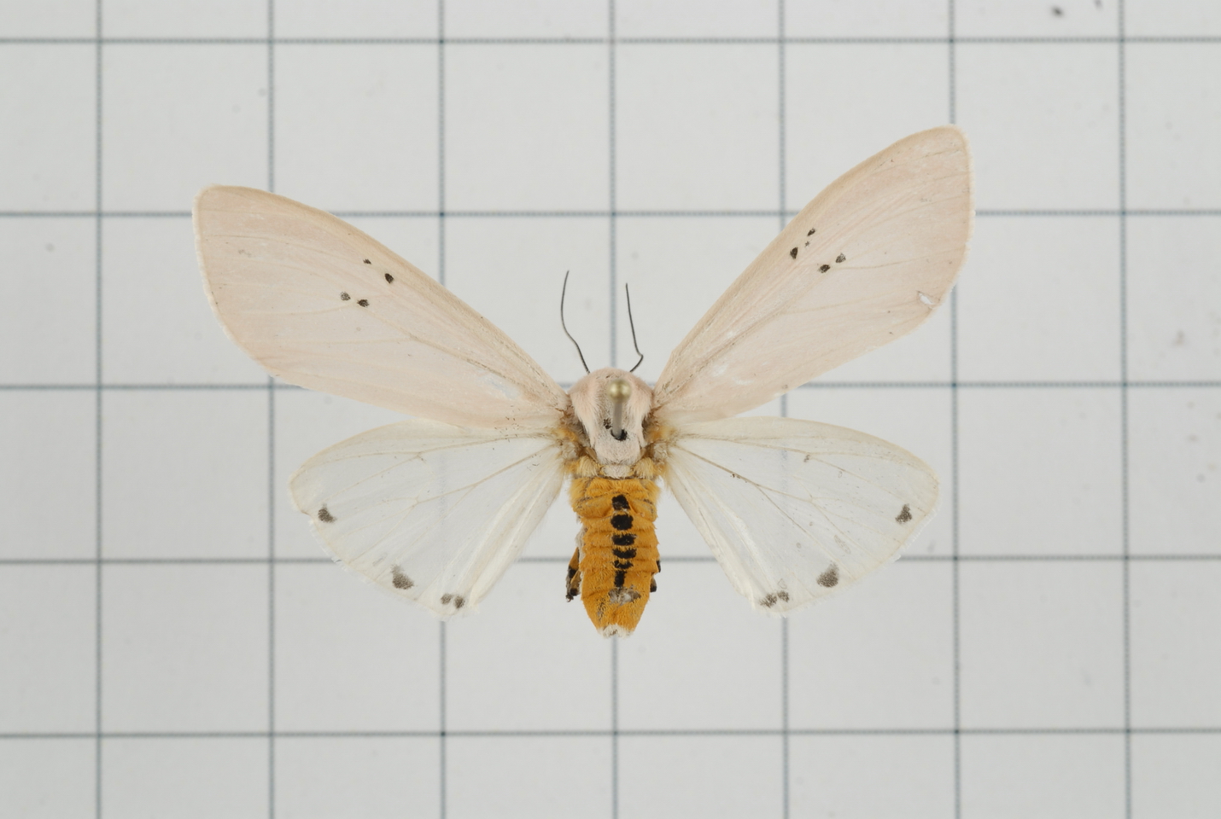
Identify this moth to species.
Creatonotos transiens koni
